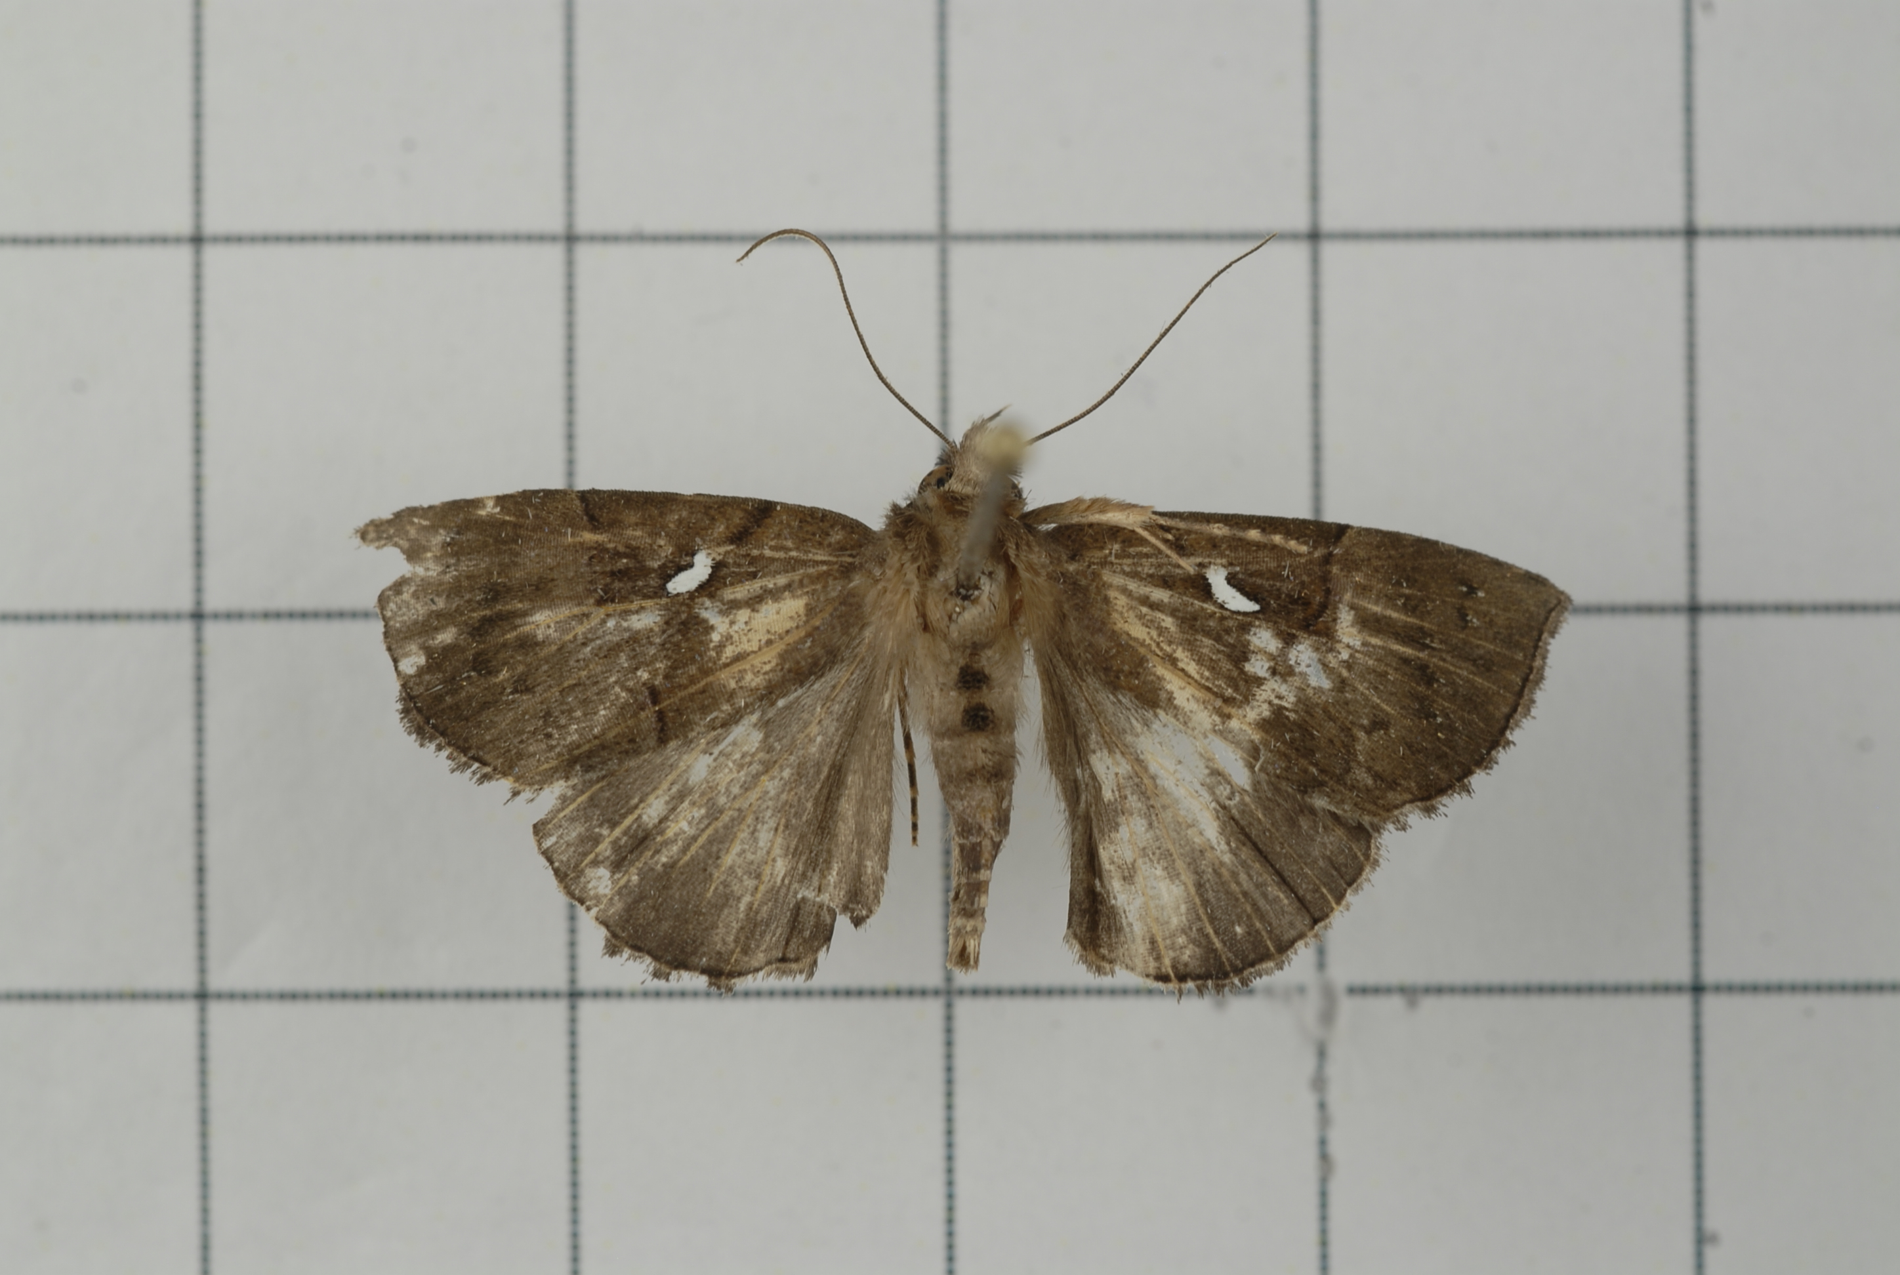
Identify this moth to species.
Hypena albopunctalis
